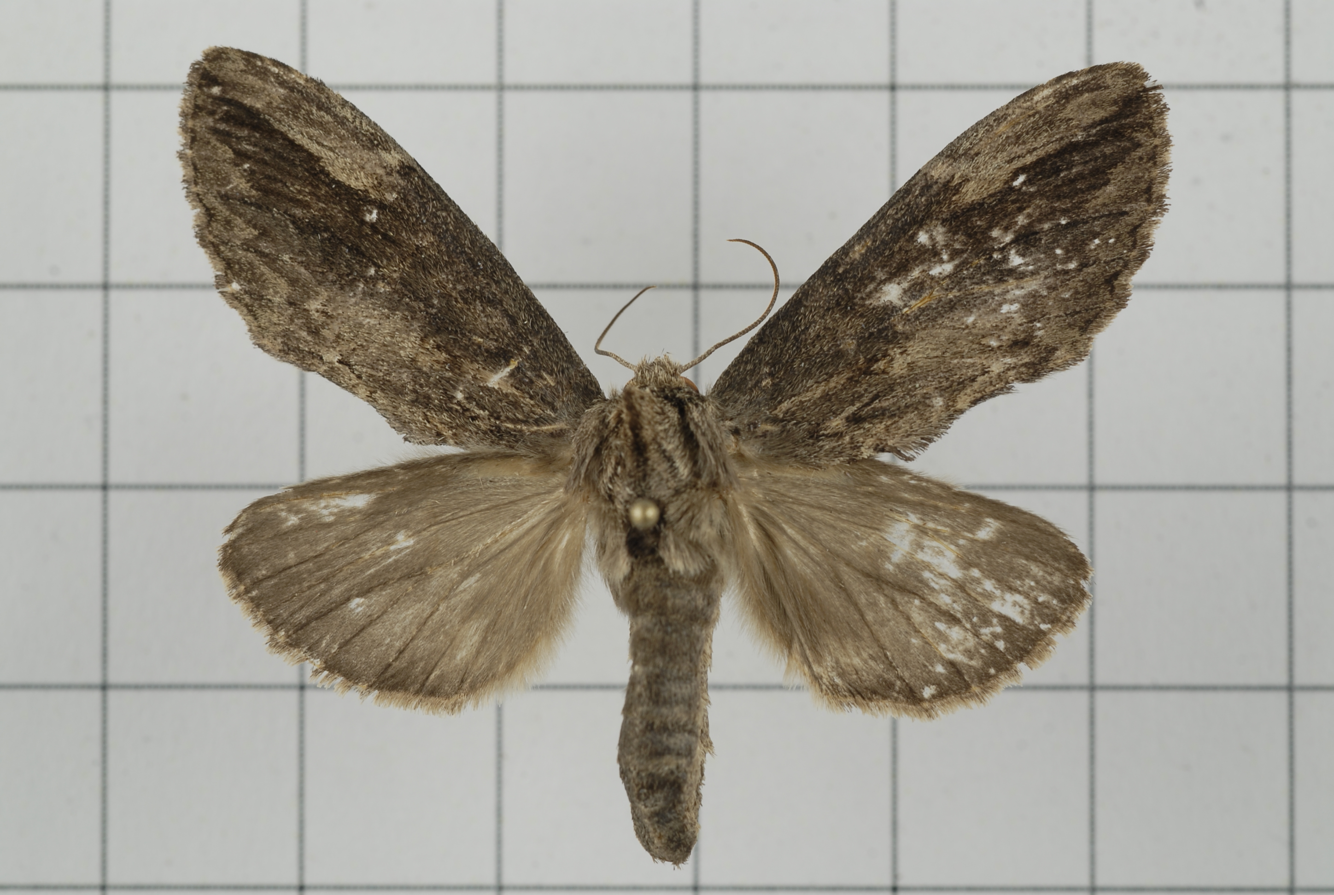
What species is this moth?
Allodontoides tenebrosa
